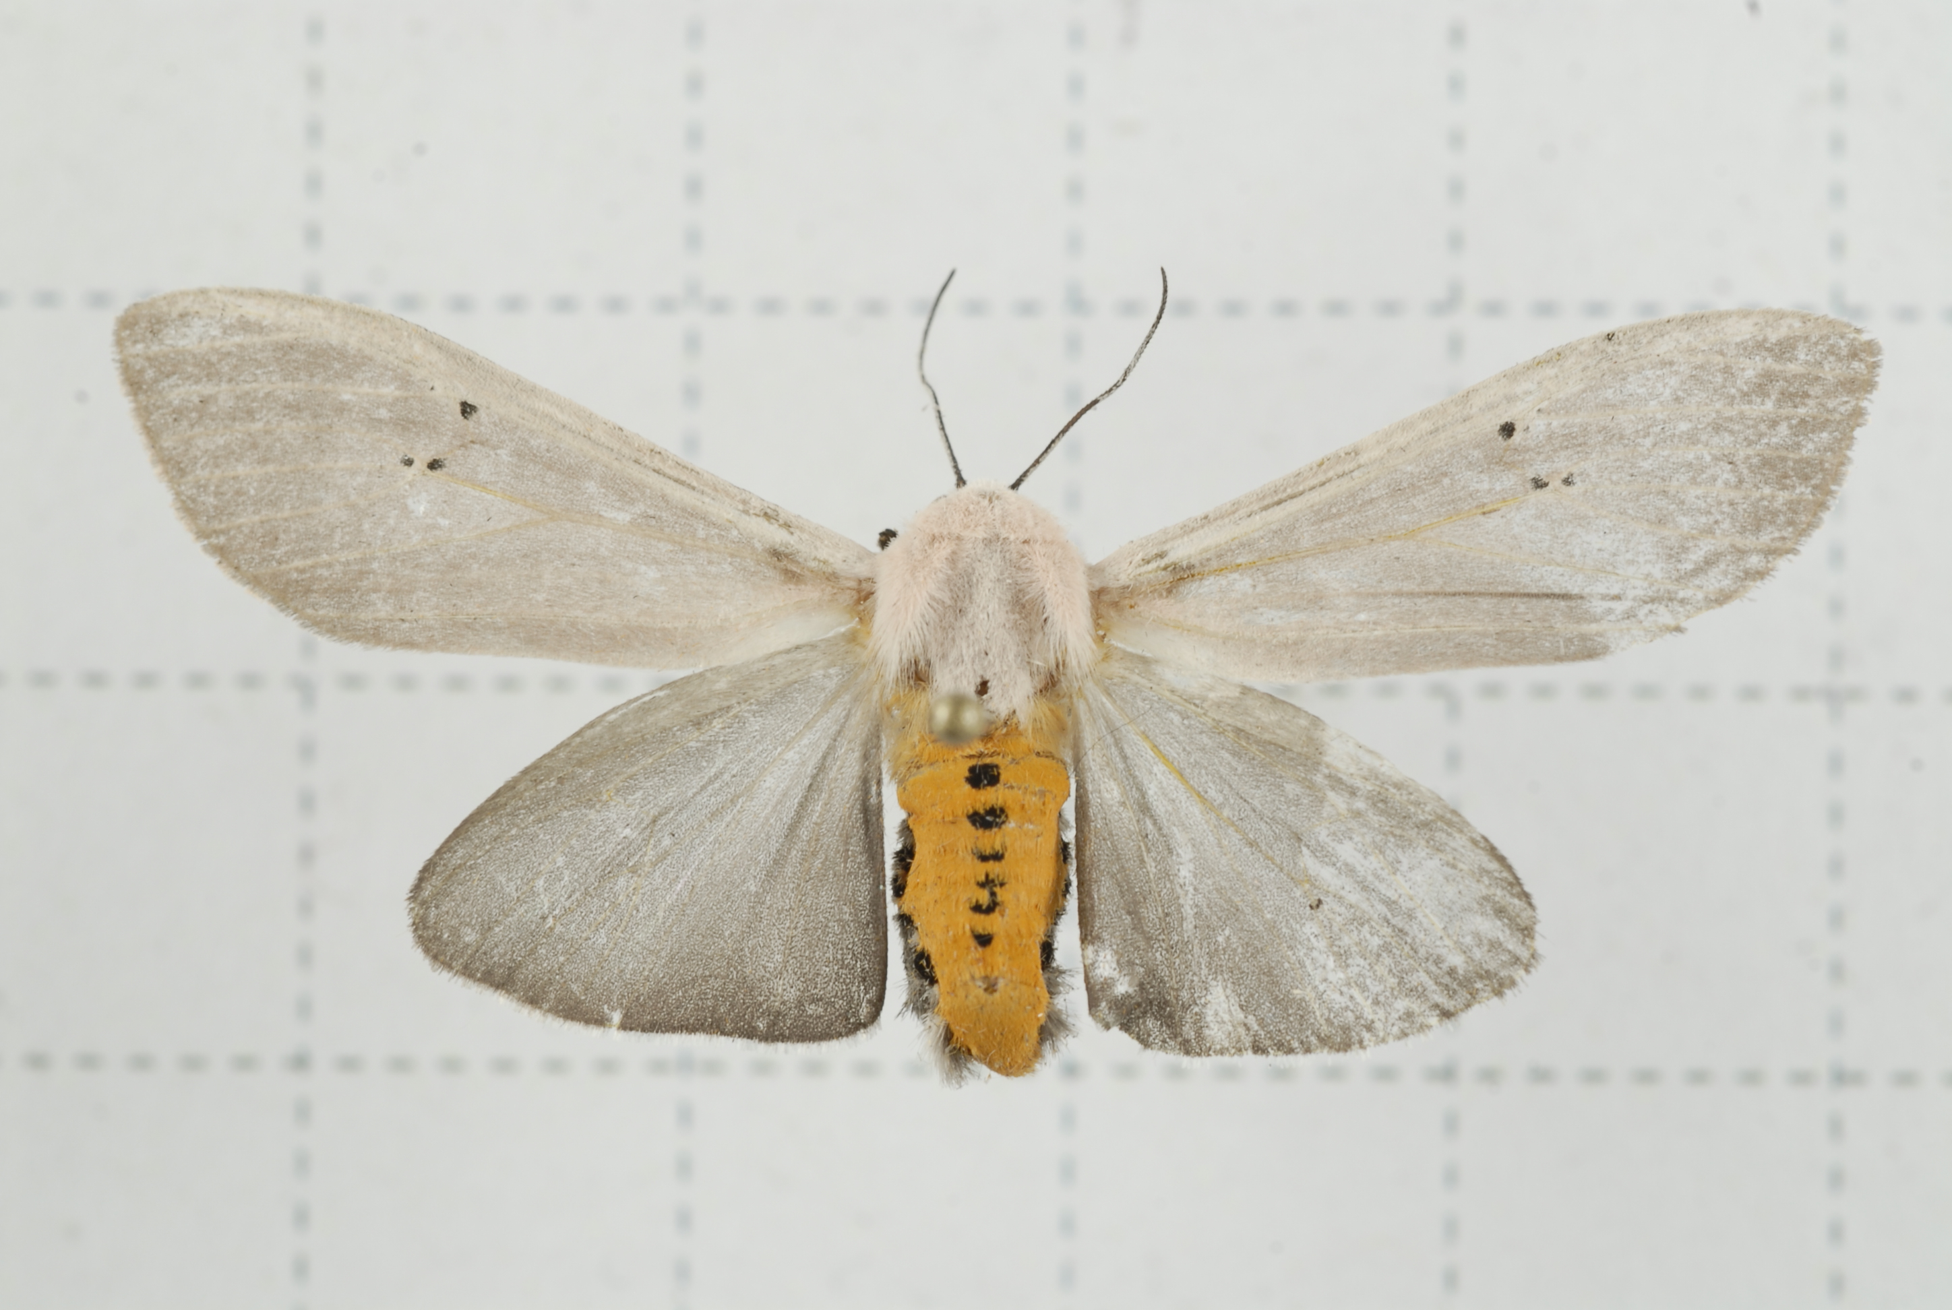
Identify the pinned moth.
Creatonotos transiens koni
